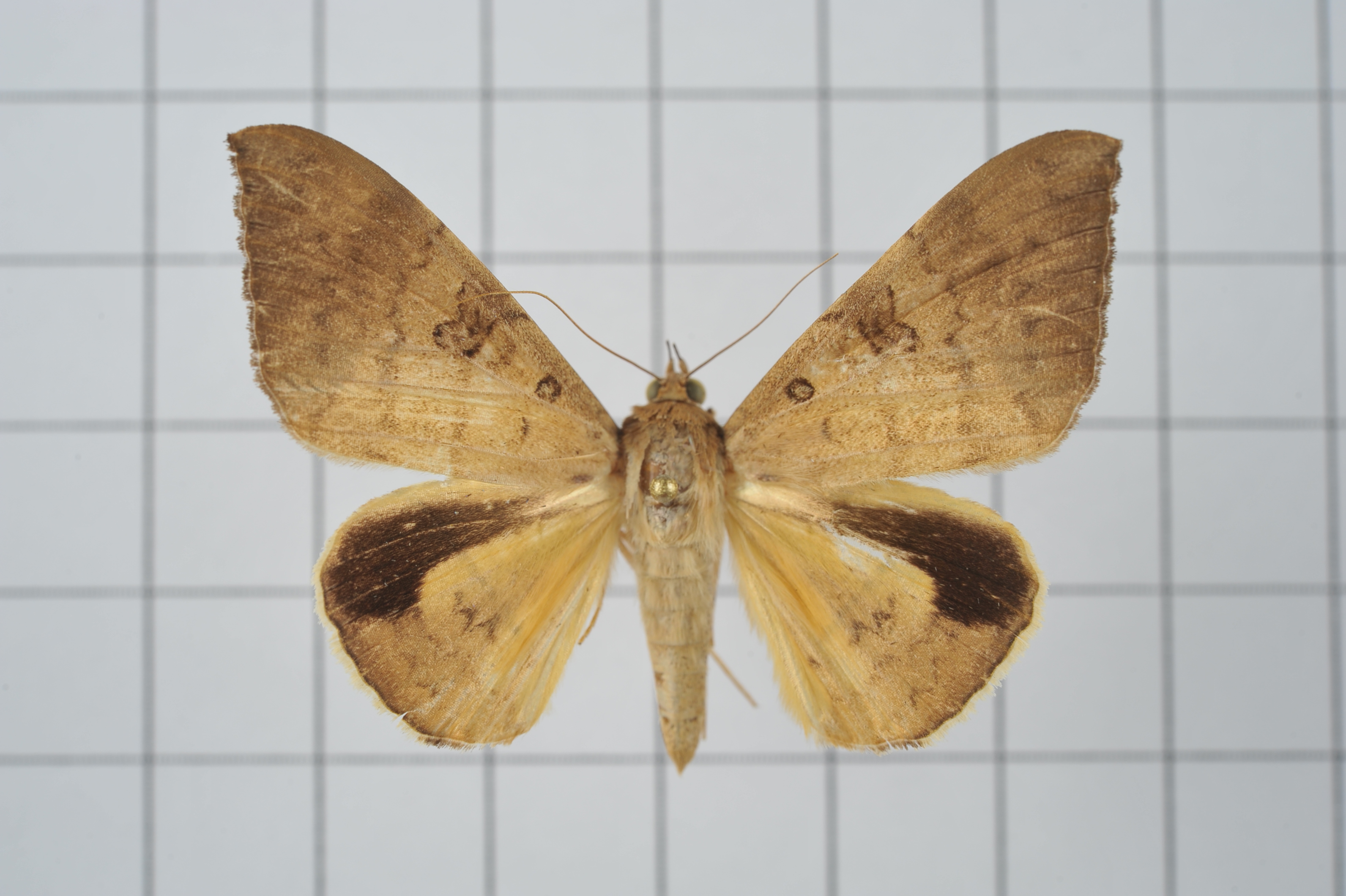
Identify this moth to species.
Oxyodes scrobiculata
